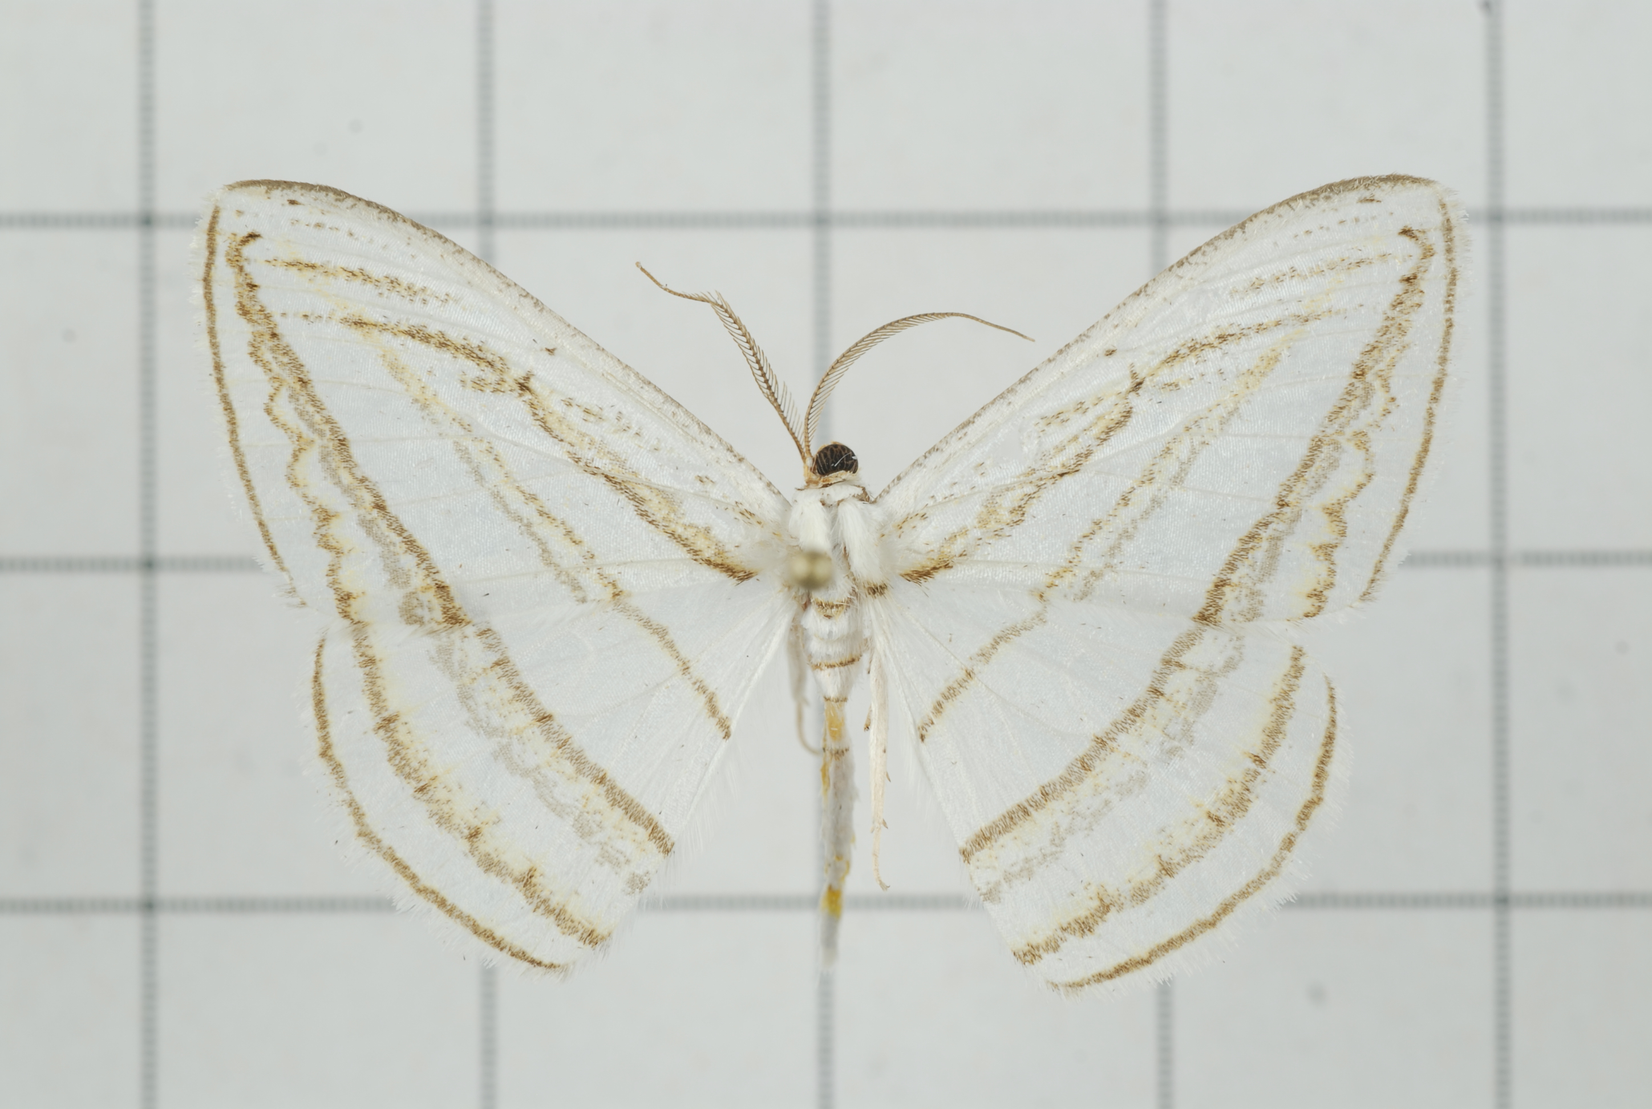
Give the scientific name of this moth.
Orthocabera sericea sericea
